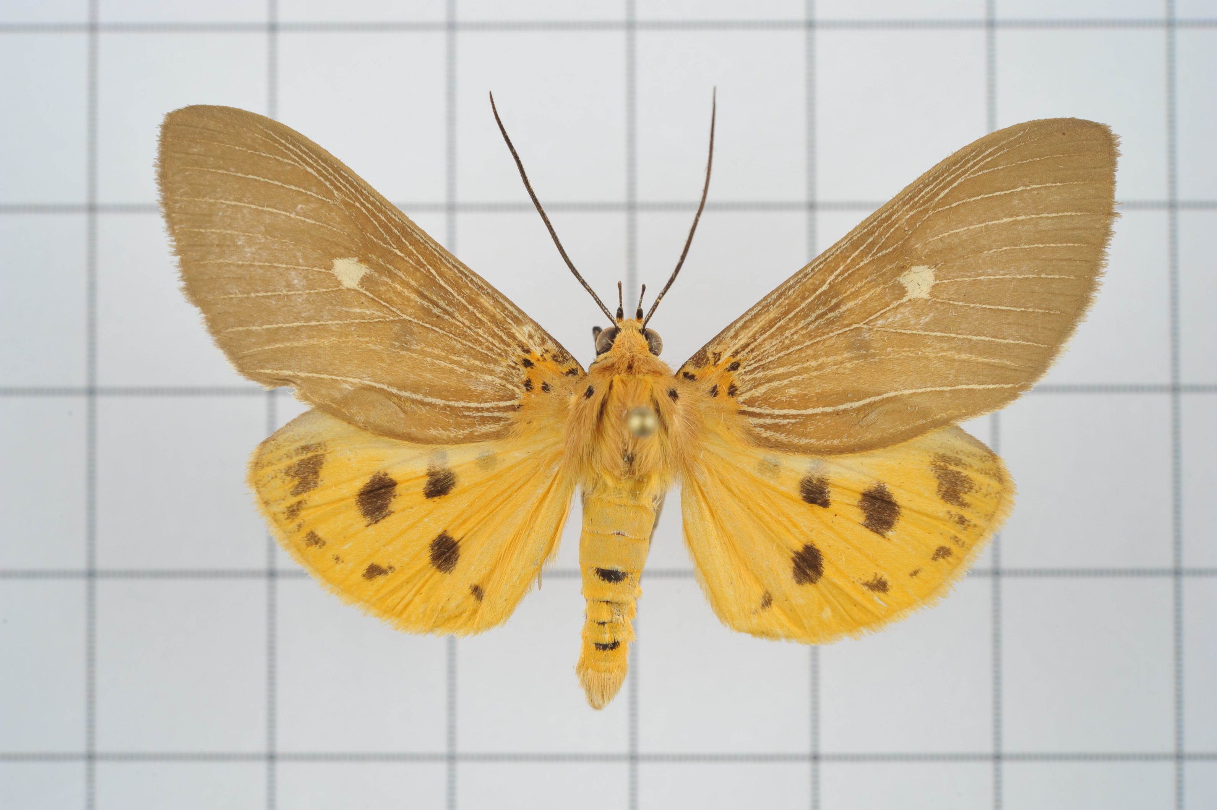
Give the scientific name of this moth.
Asota caricae
